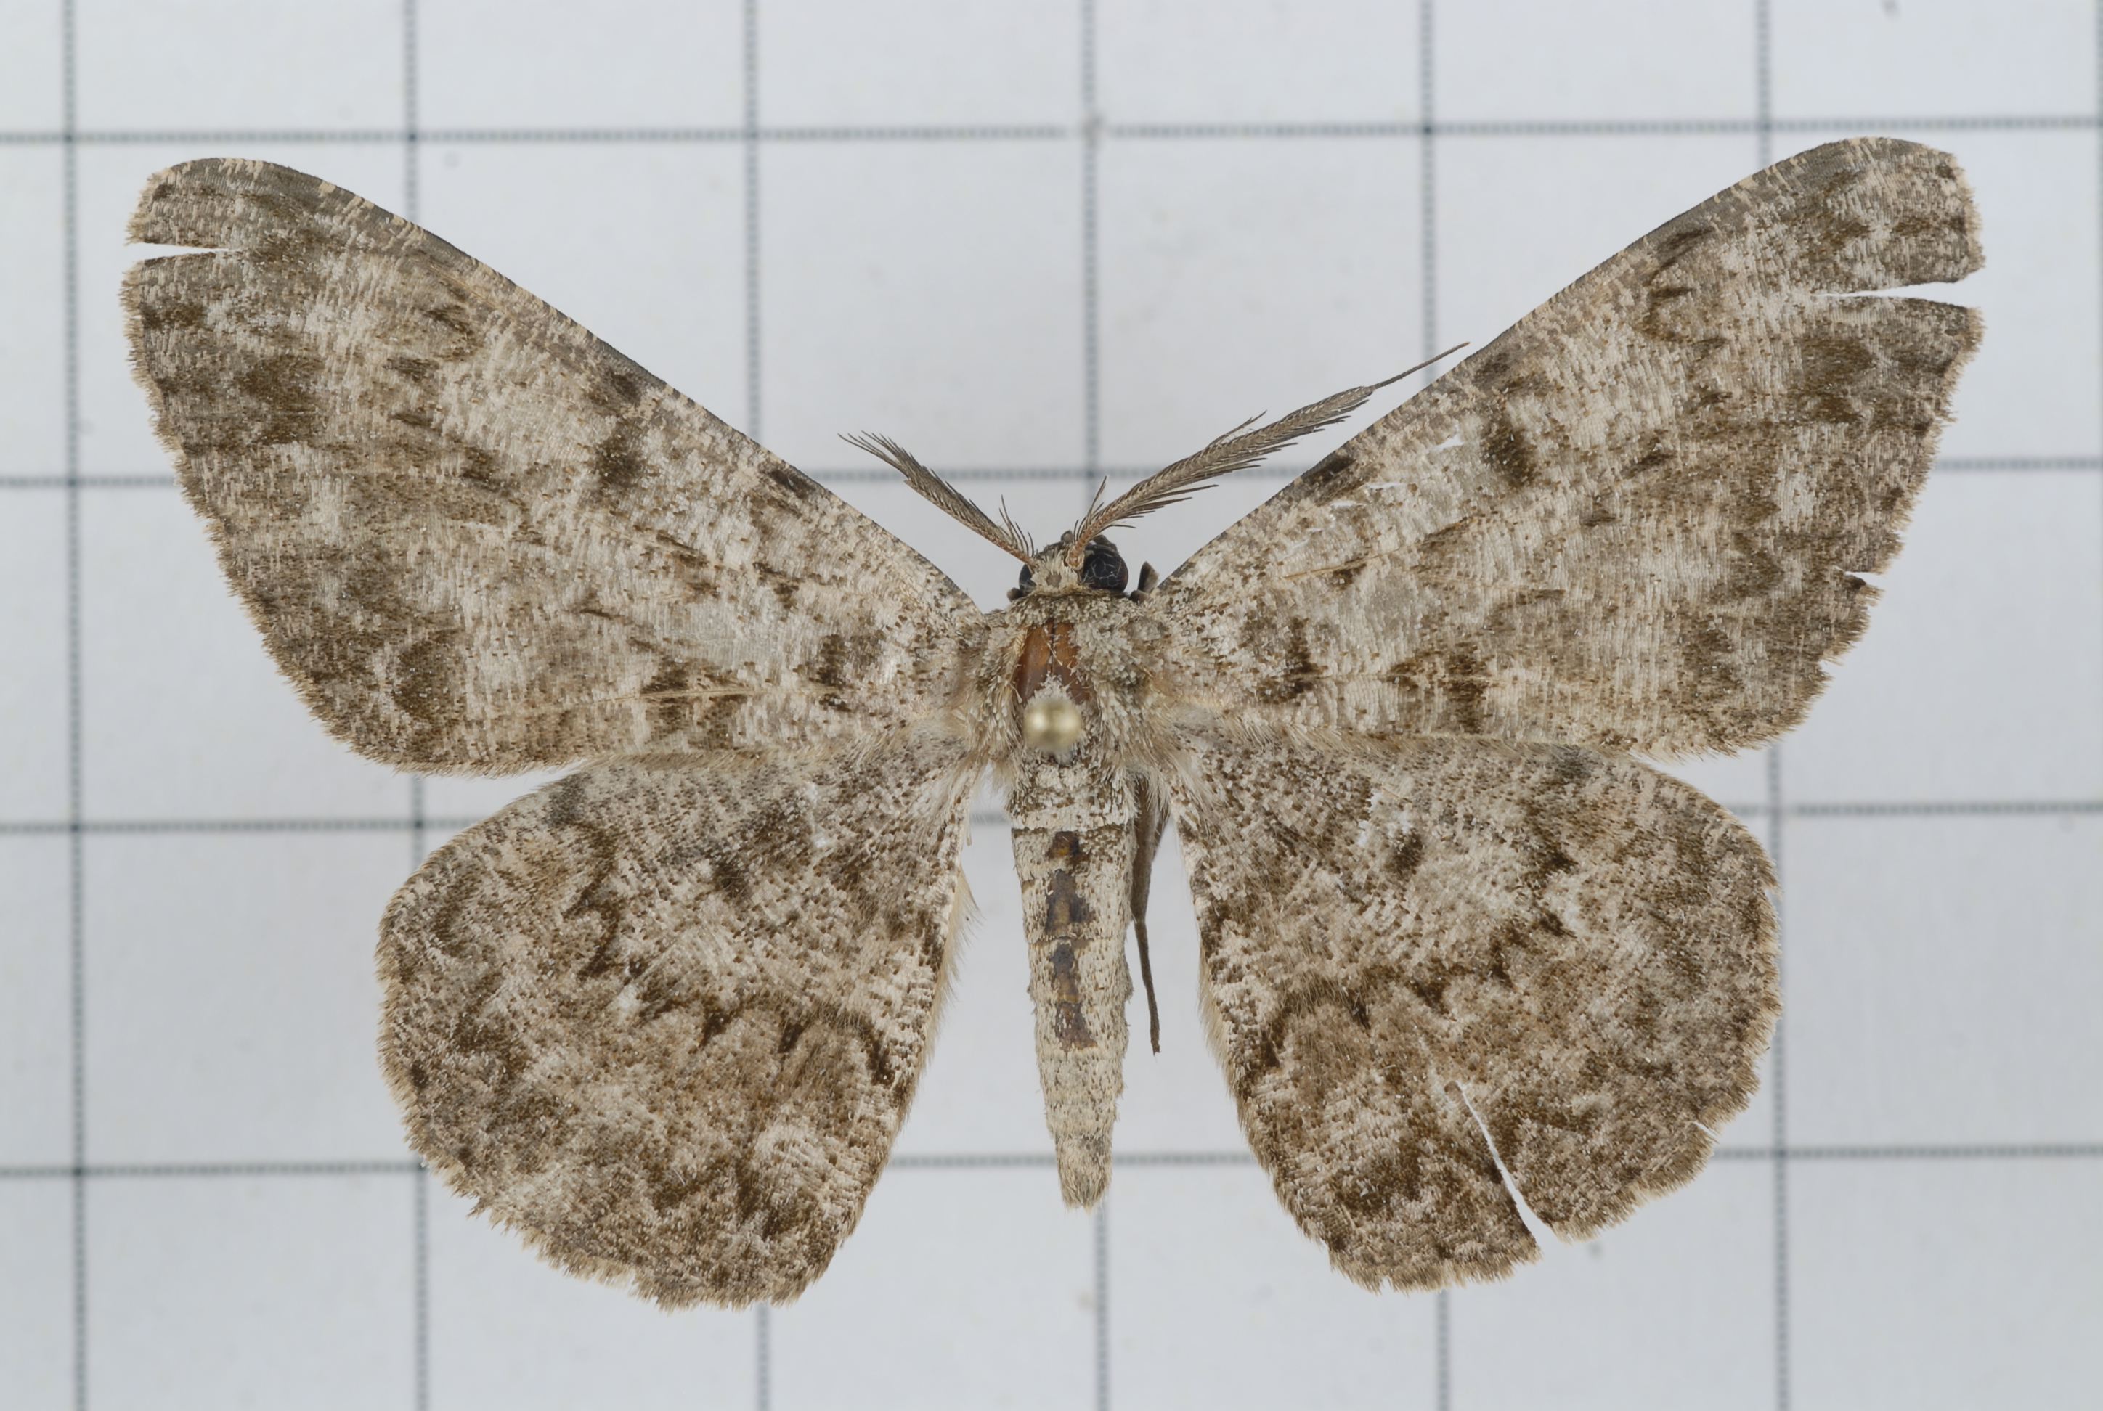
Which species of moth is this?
Hypomecis cineracea
